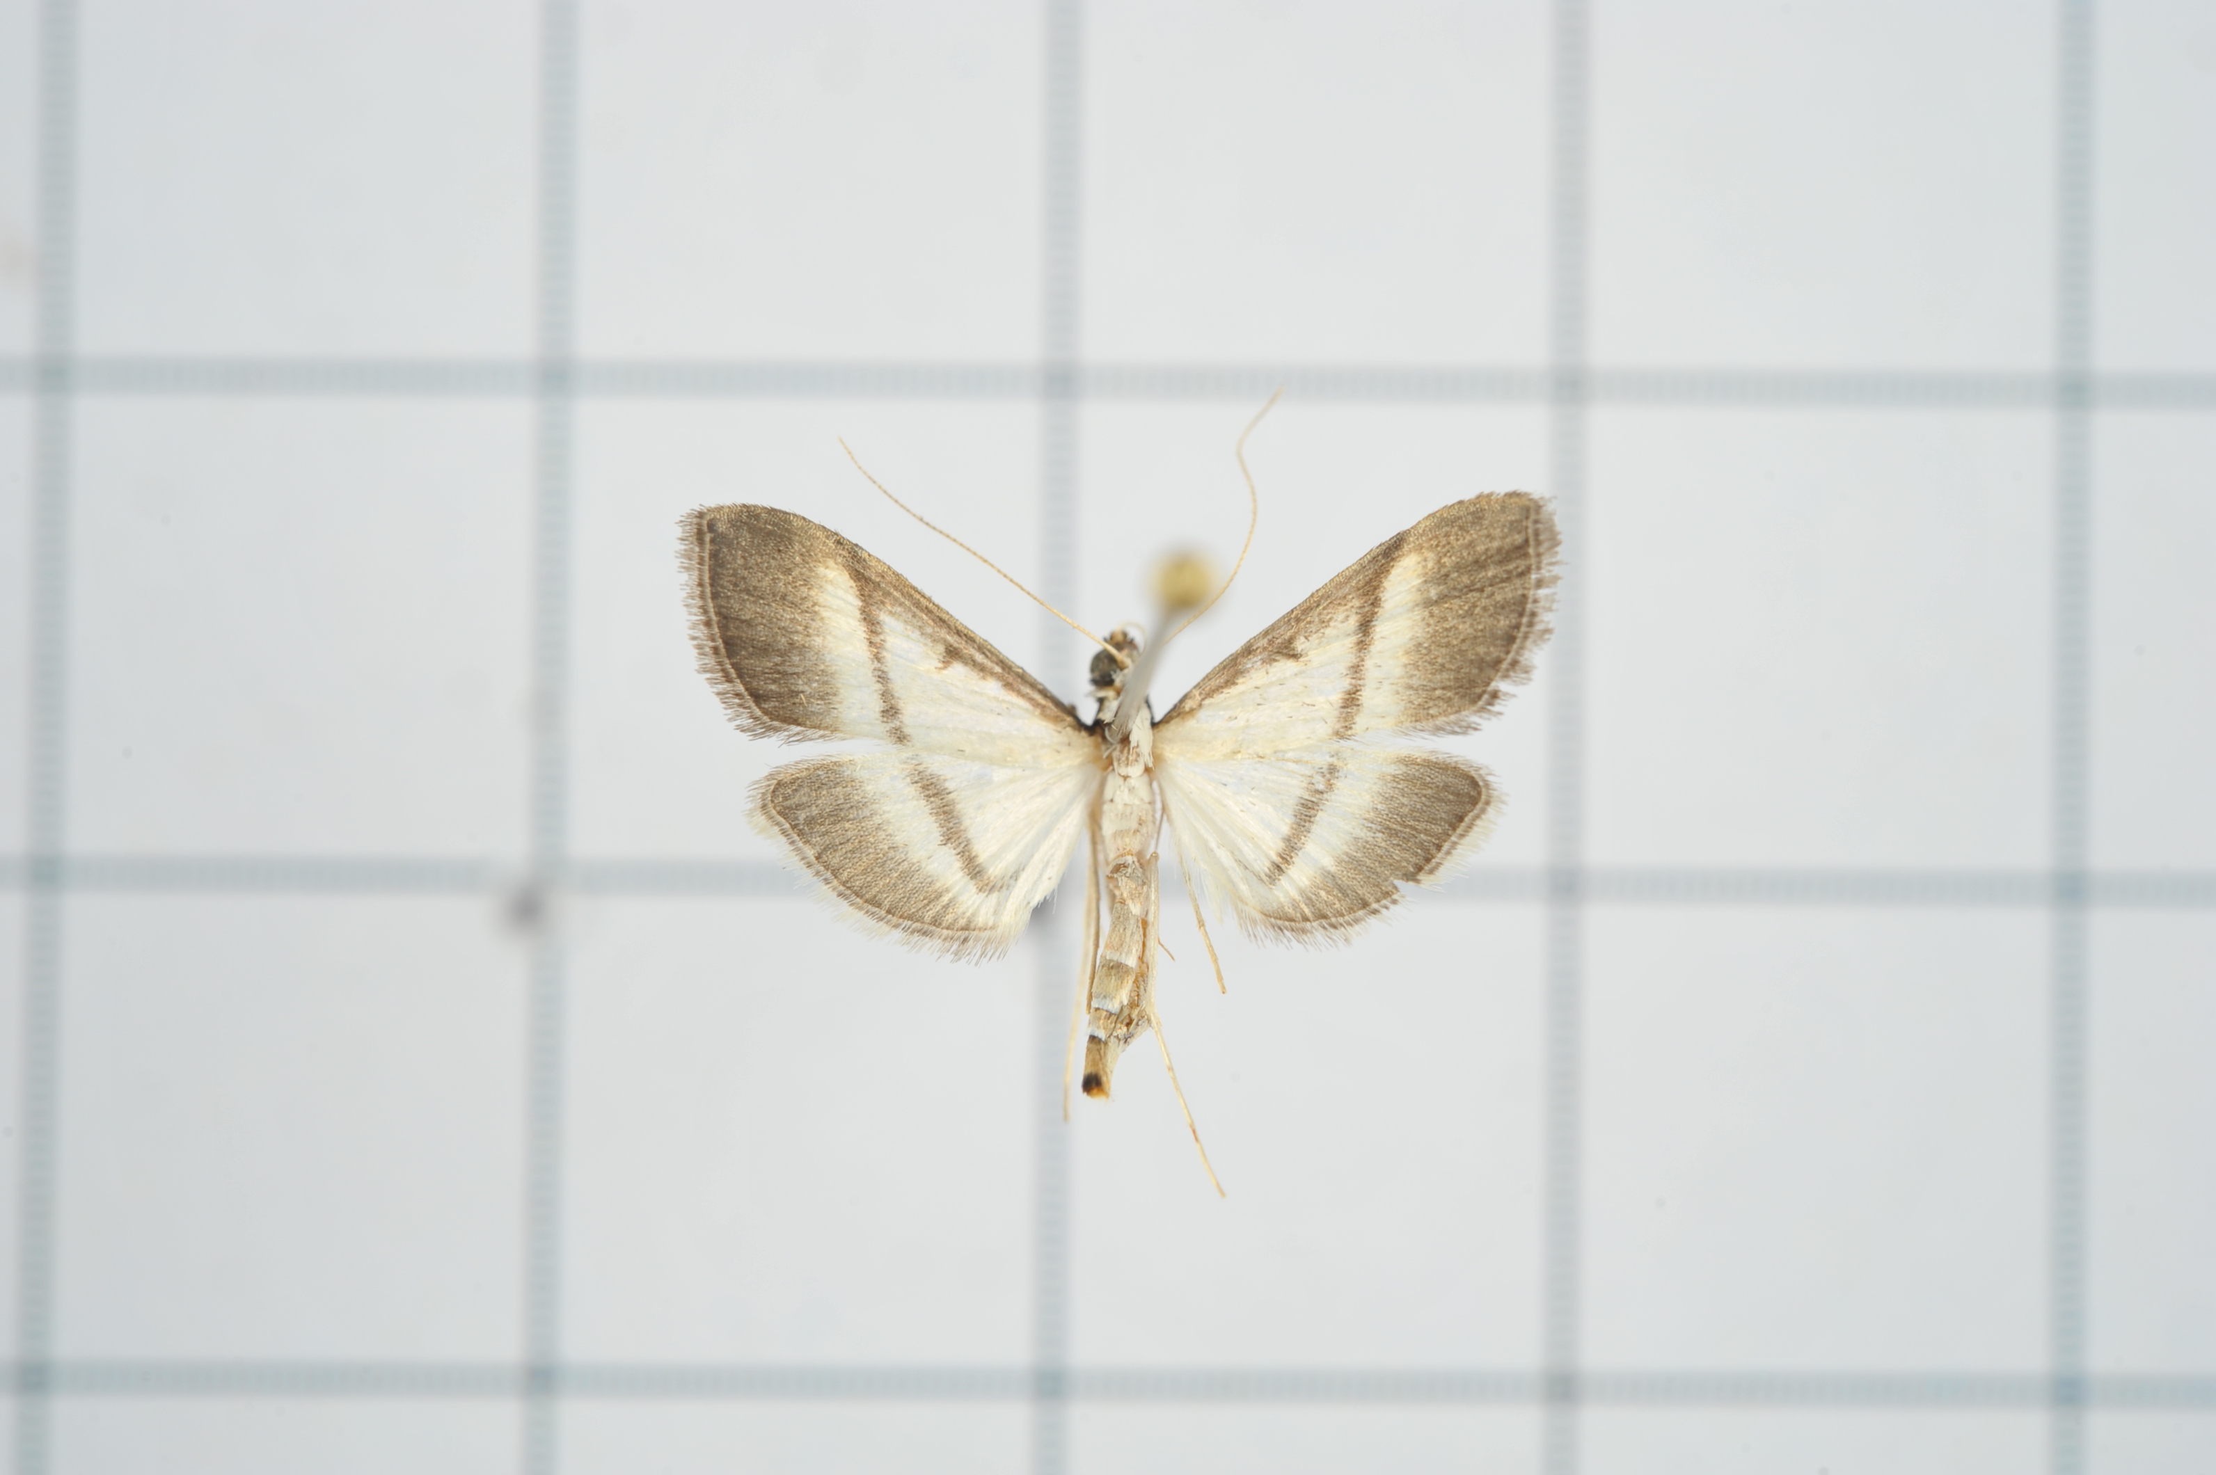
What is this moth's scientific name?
Bradina diagonalis
